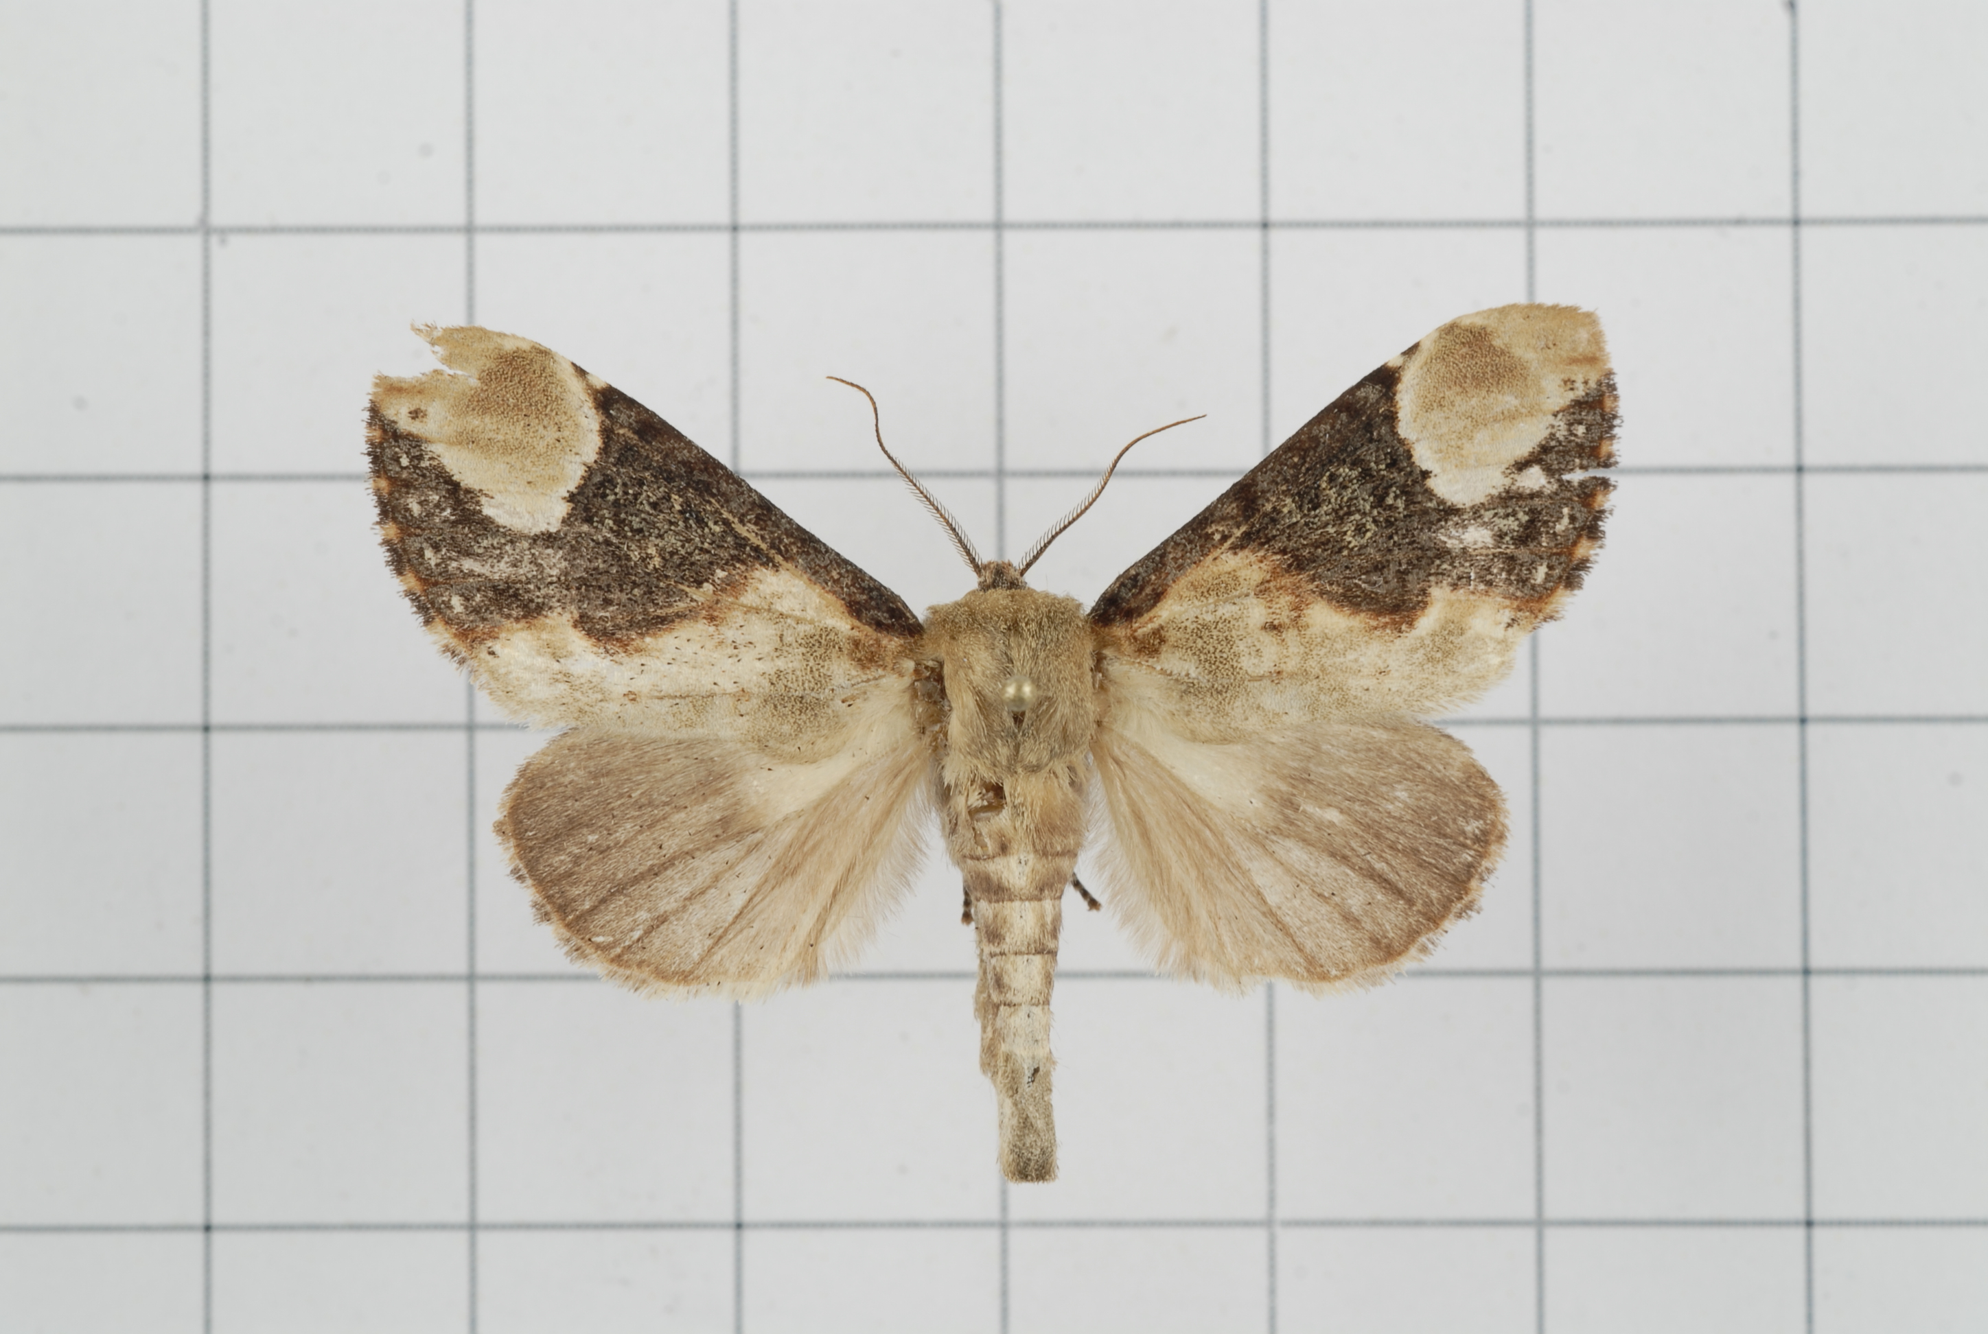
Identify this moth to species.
Formofentonia orbifer rotundata
